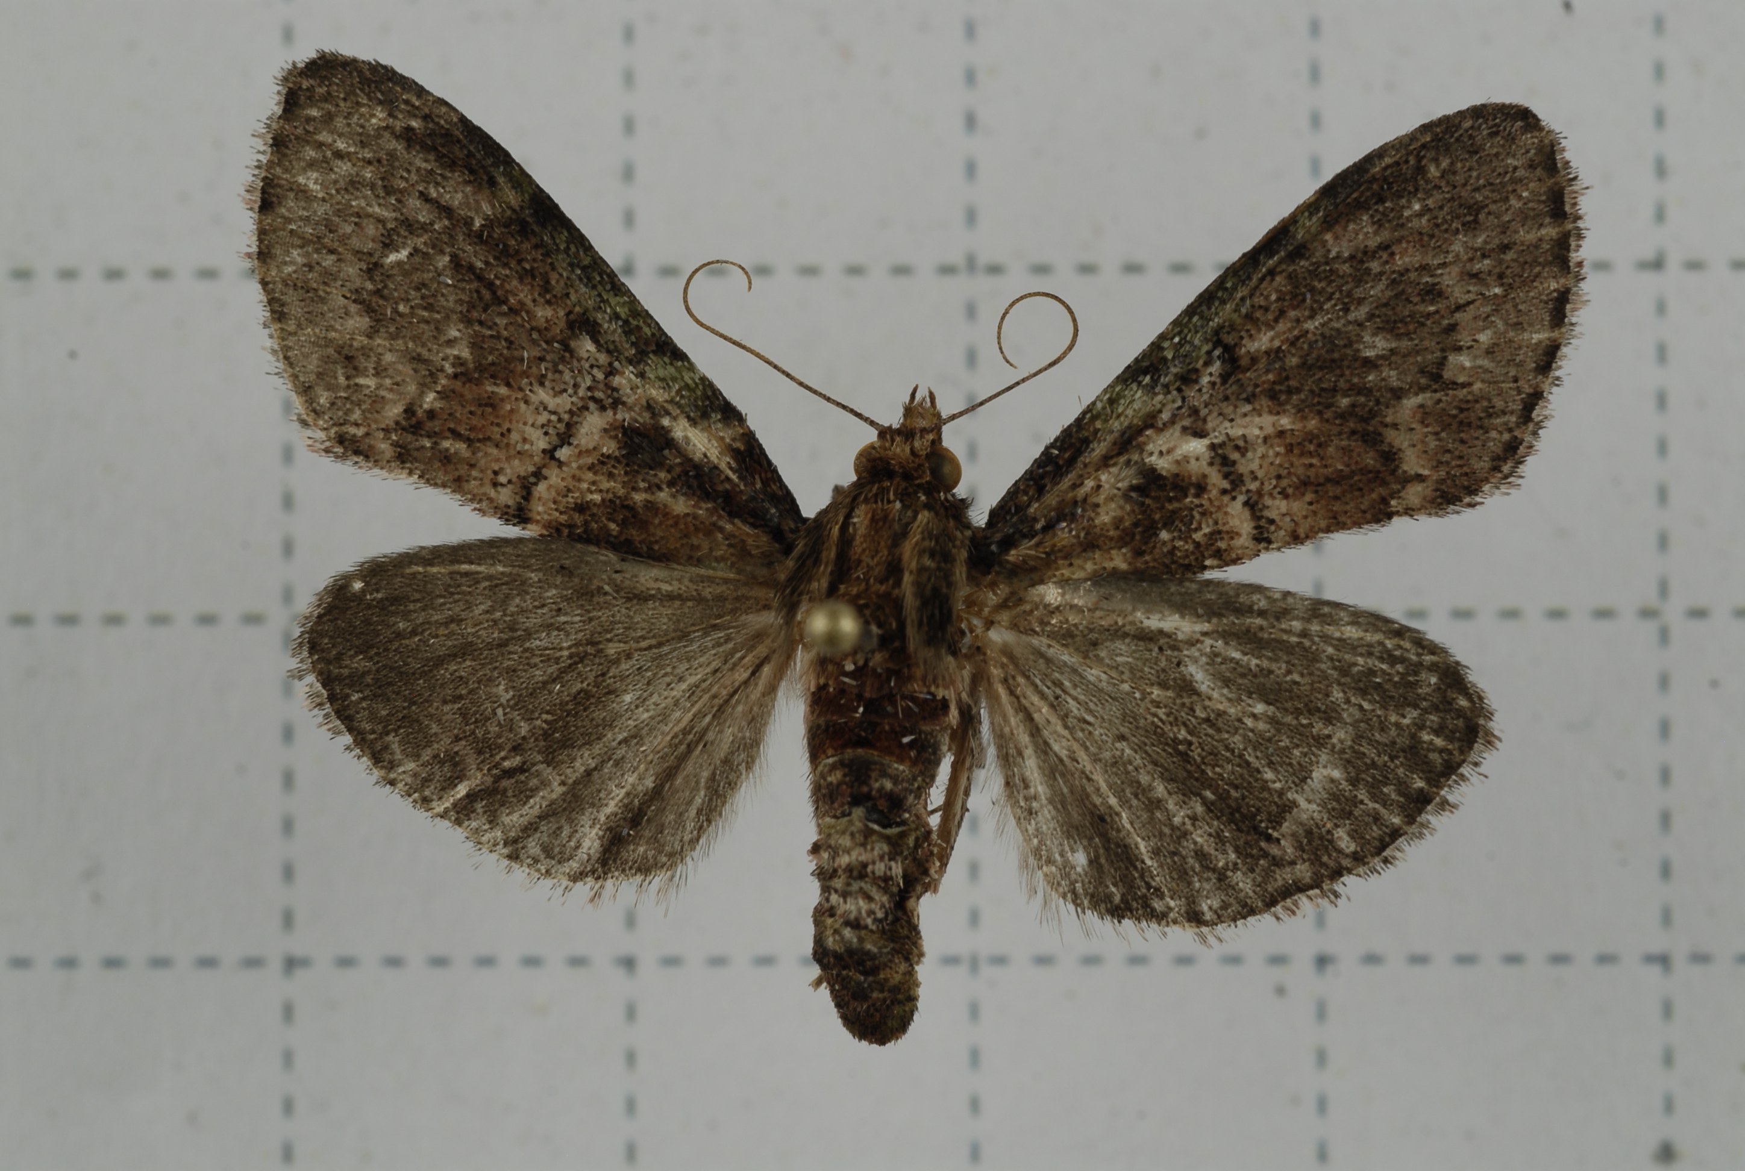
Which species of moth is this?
Locastra muscosalis
